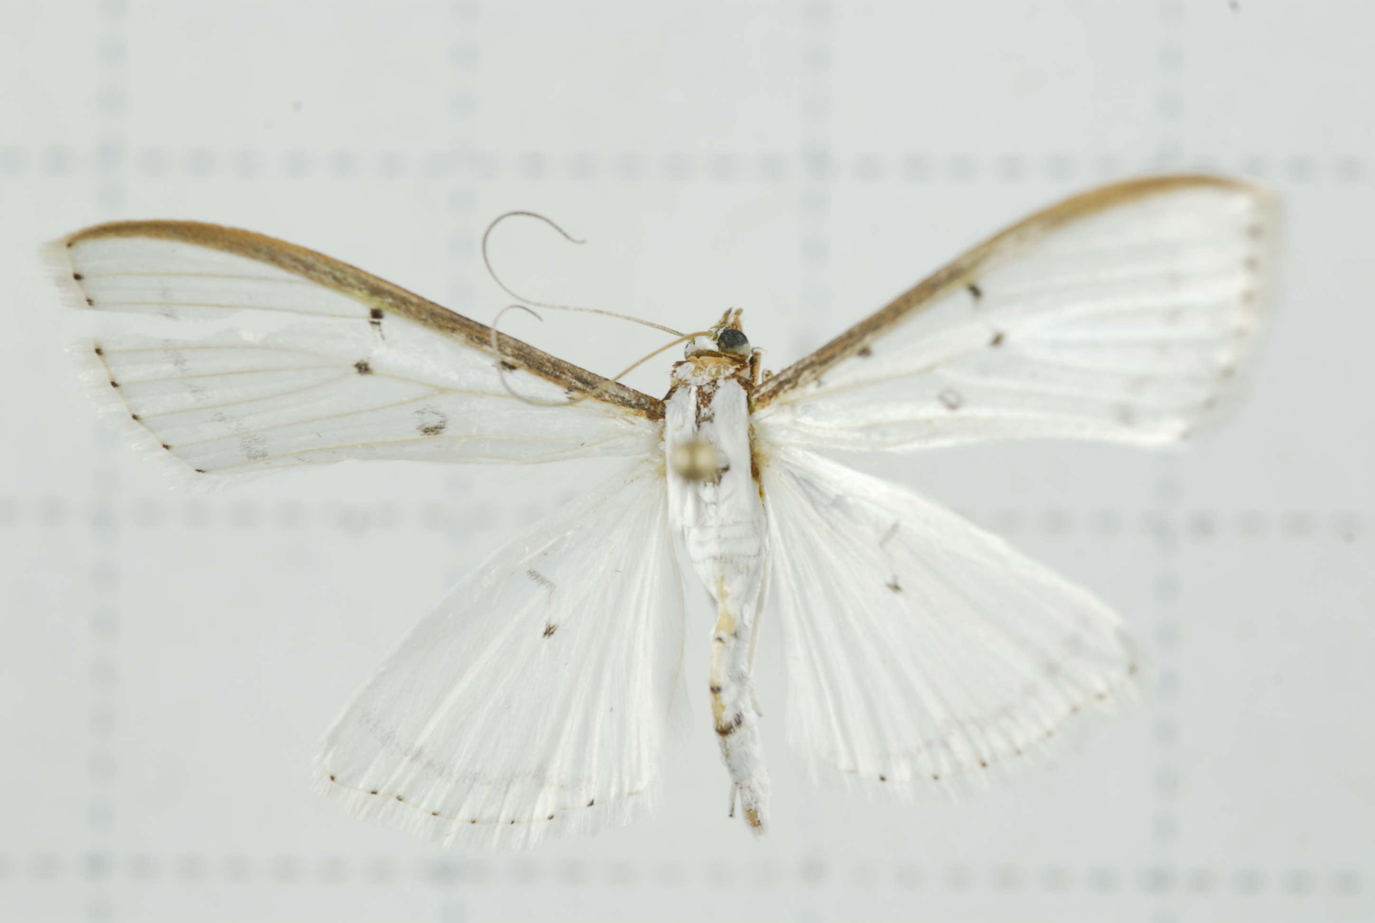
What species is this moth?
Palpita asiaticalis
